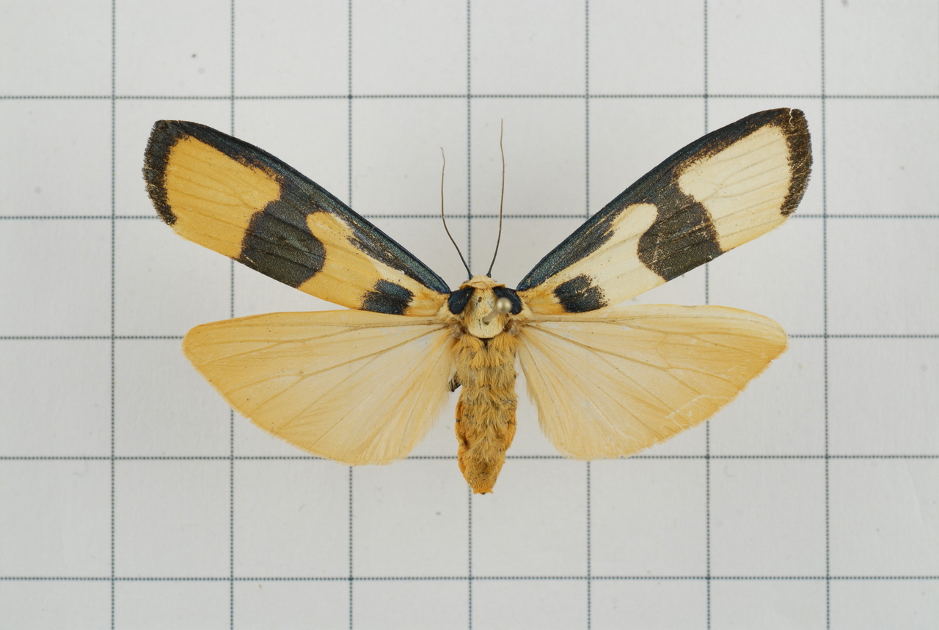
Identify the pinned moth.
Chrysaeglia magnifica
